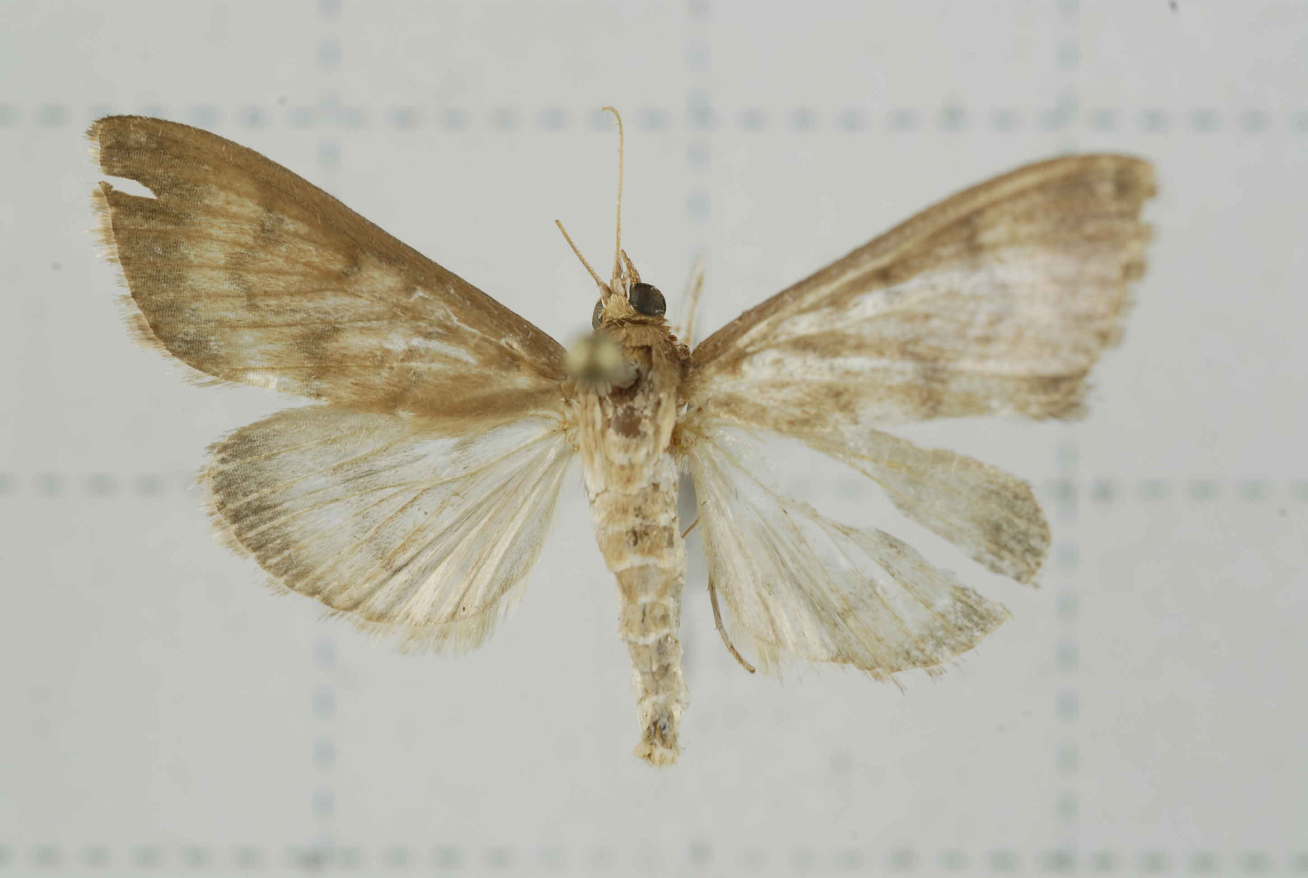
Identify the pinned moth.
Crypsiptya coclesalis
